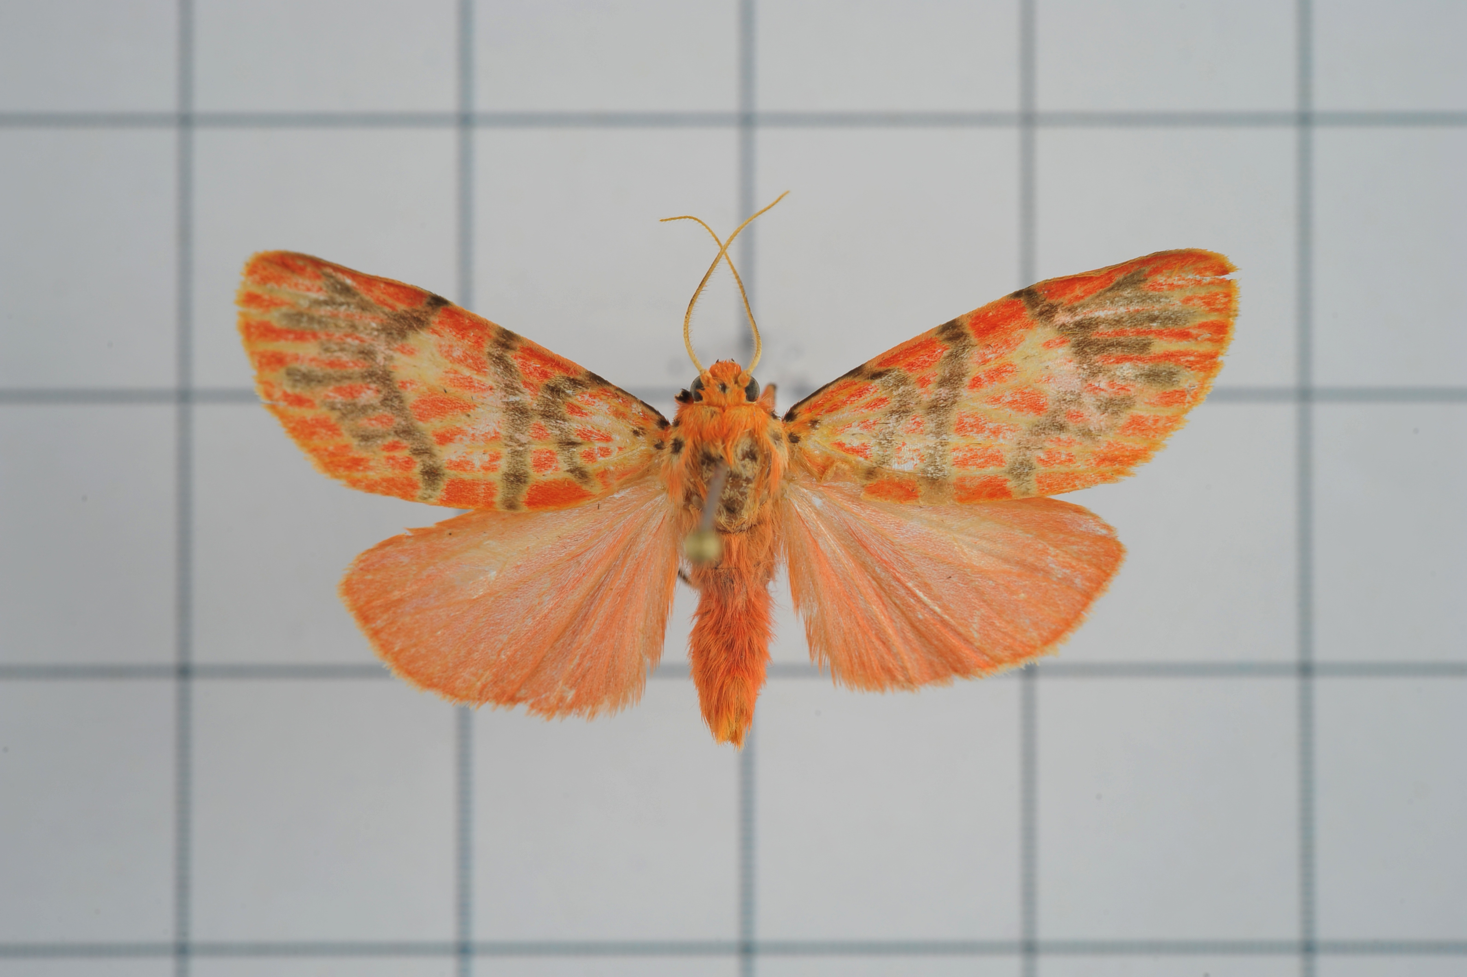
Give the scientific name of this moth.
Barsine sauteri
